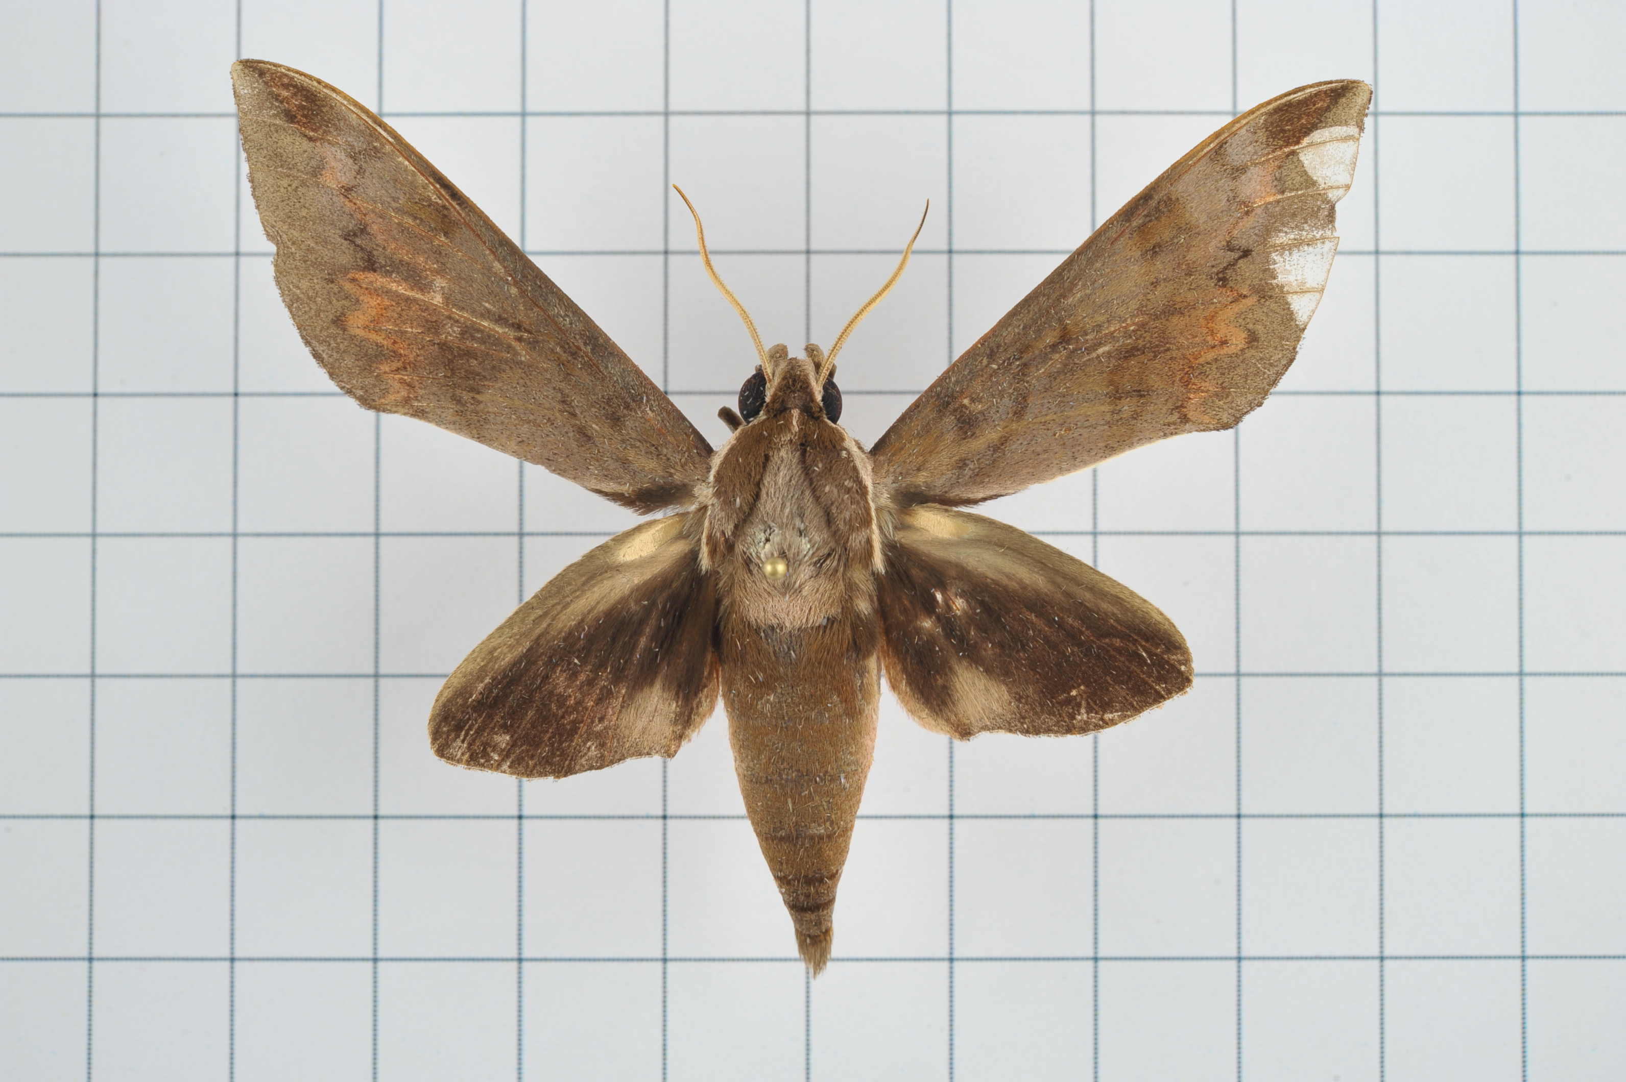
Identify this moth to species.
Acosmerycoides harterti
